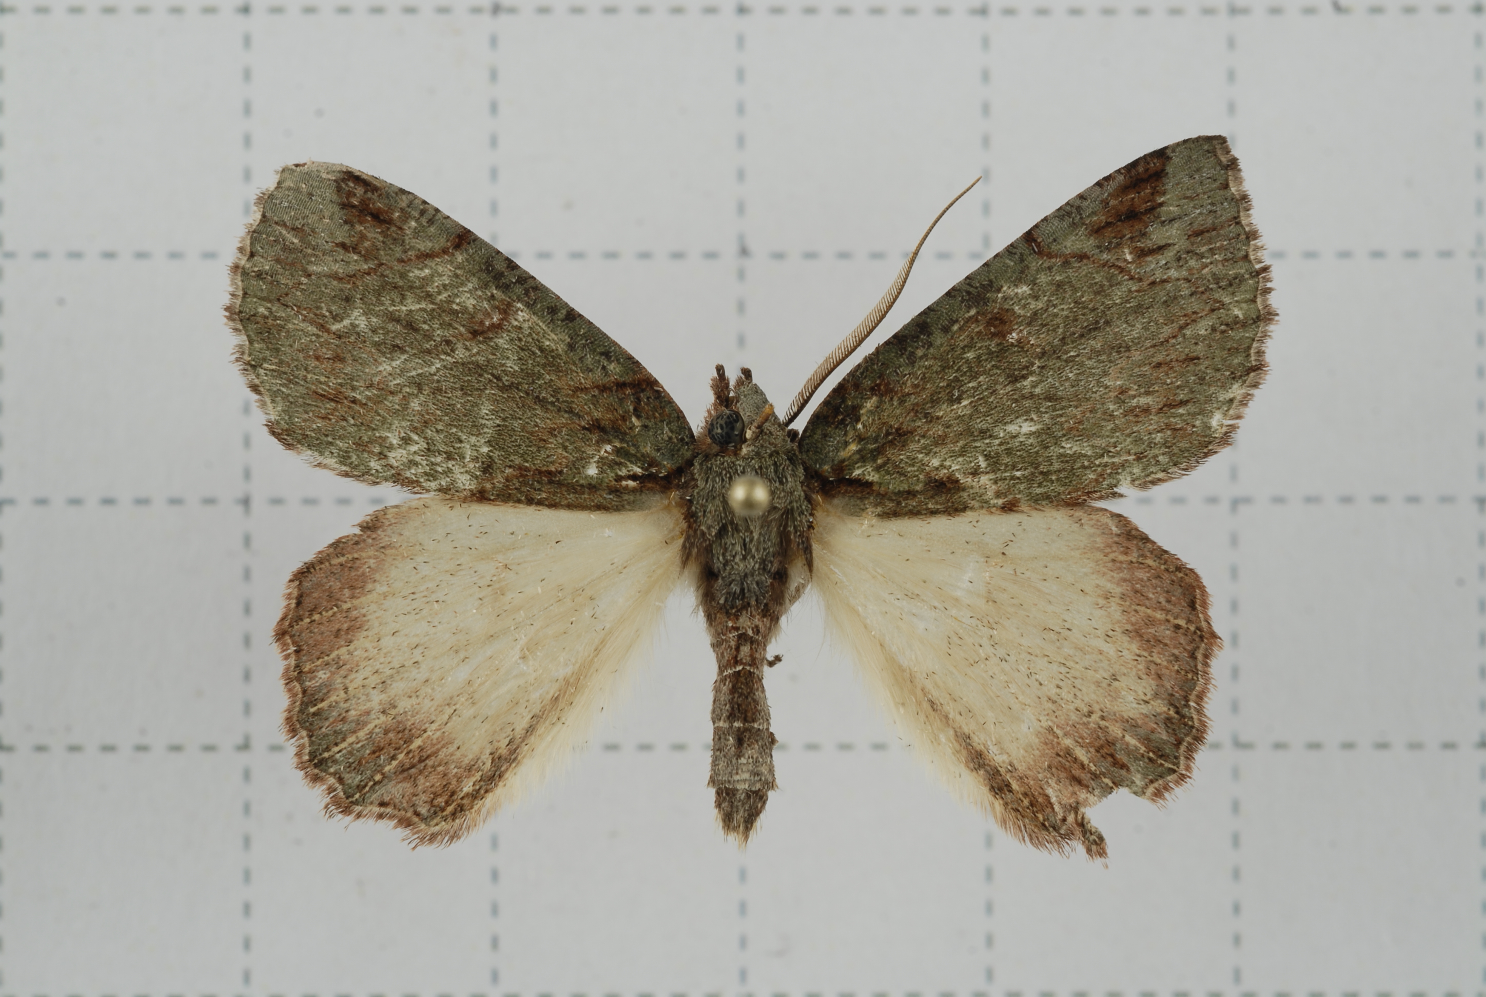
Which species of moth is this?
Dindica purpurata
